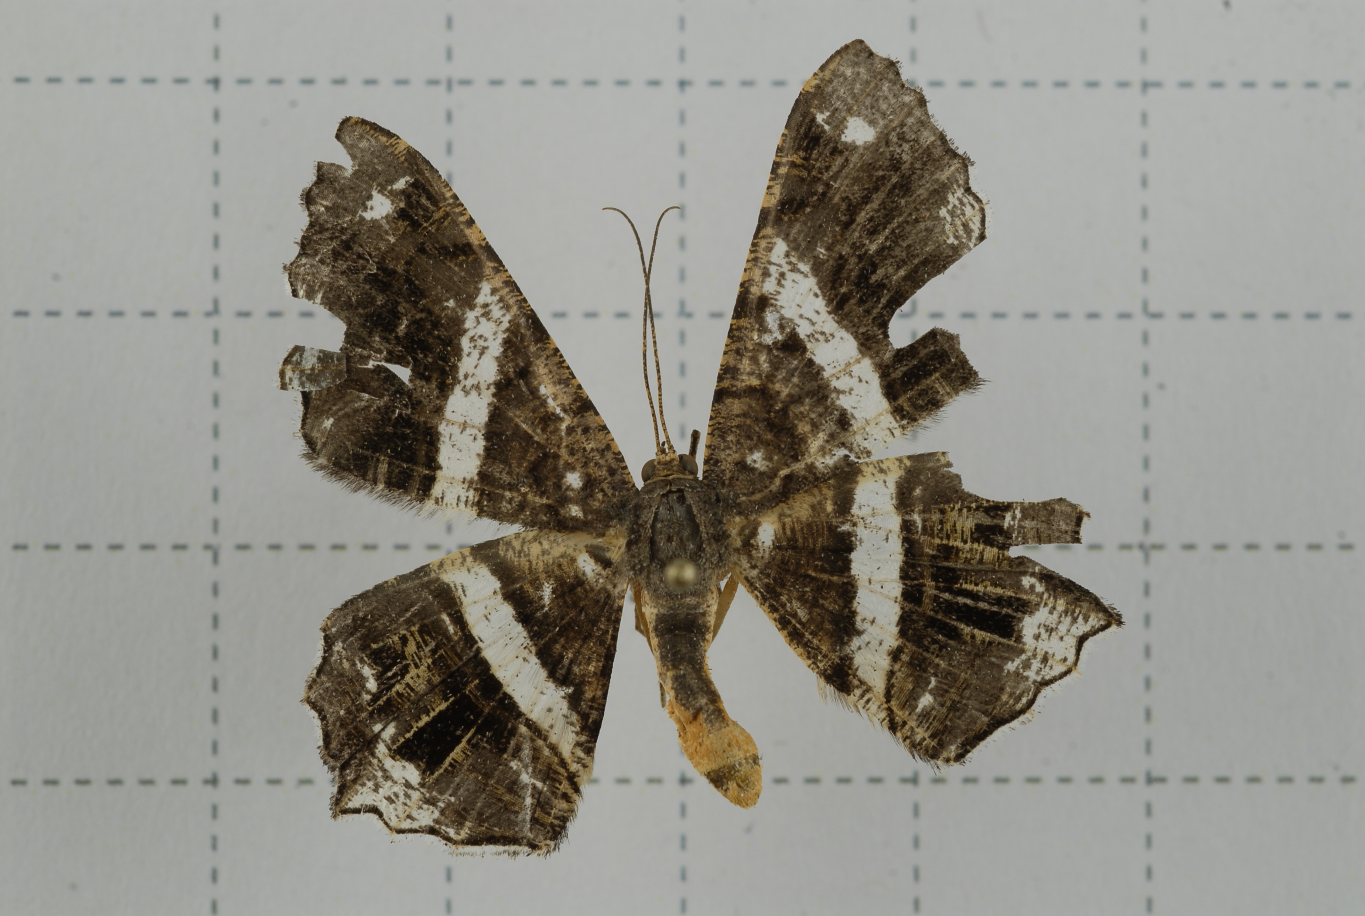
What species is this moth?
Chiasmia eleonora eleonora
